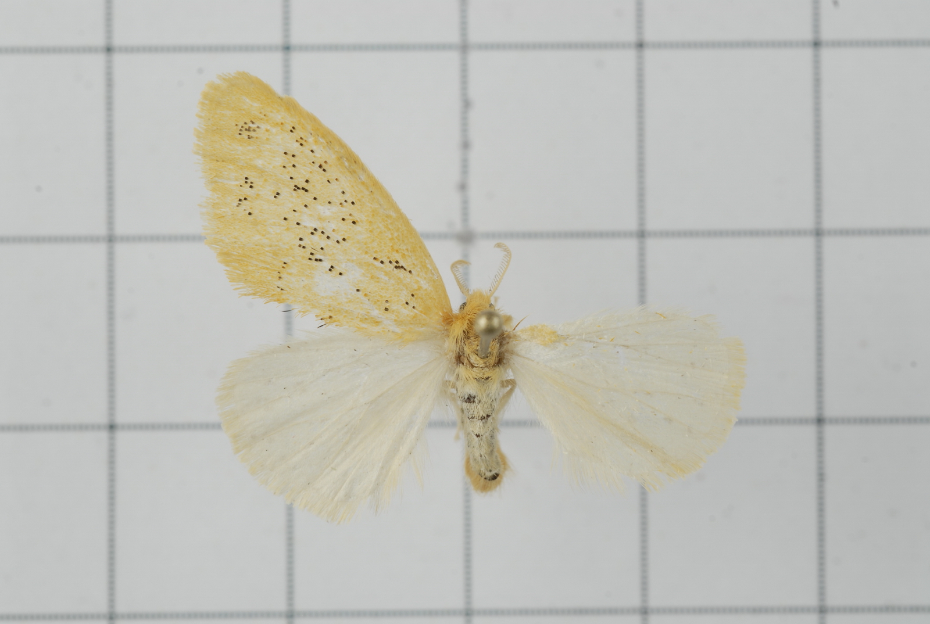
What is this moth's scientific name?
Euproctis sparsa
